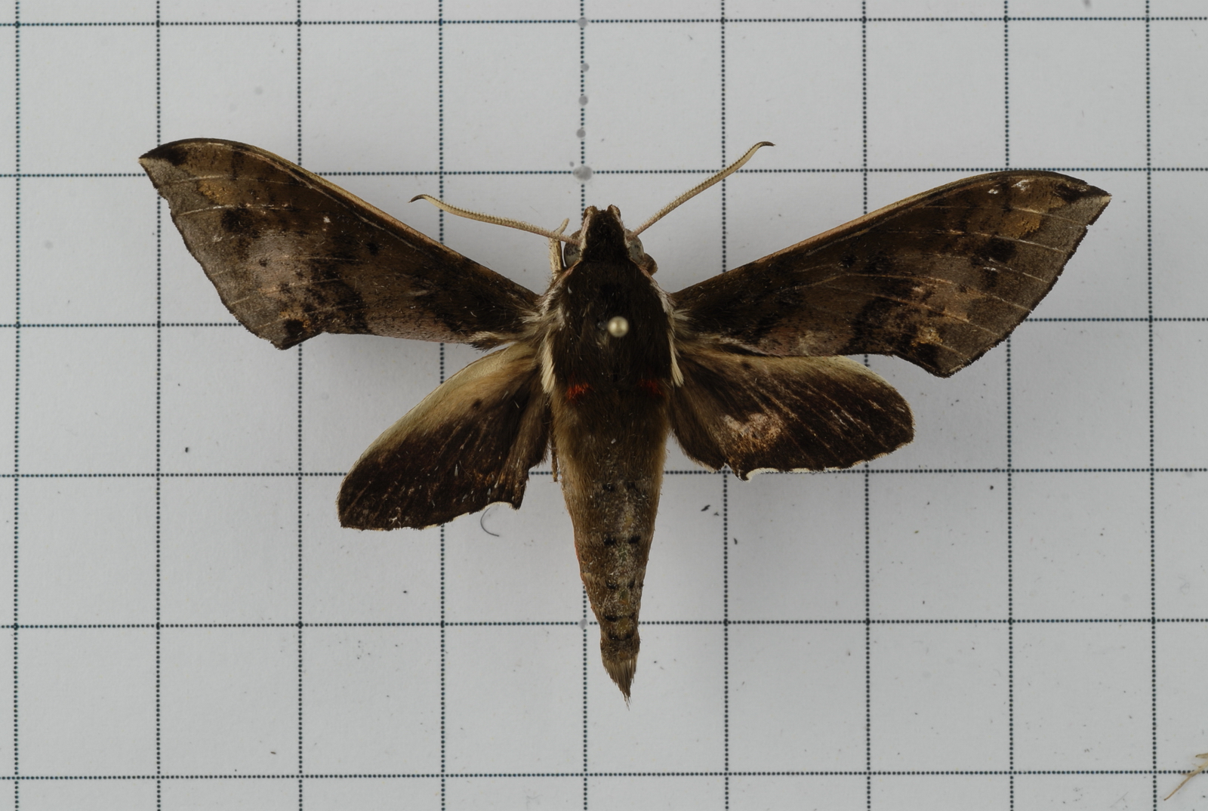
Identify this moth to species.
Rhagastis binoculata
